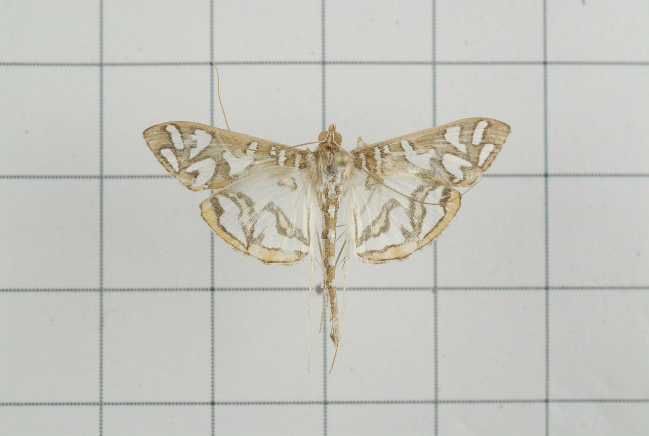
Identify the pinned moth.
Nausinoe perspectata
